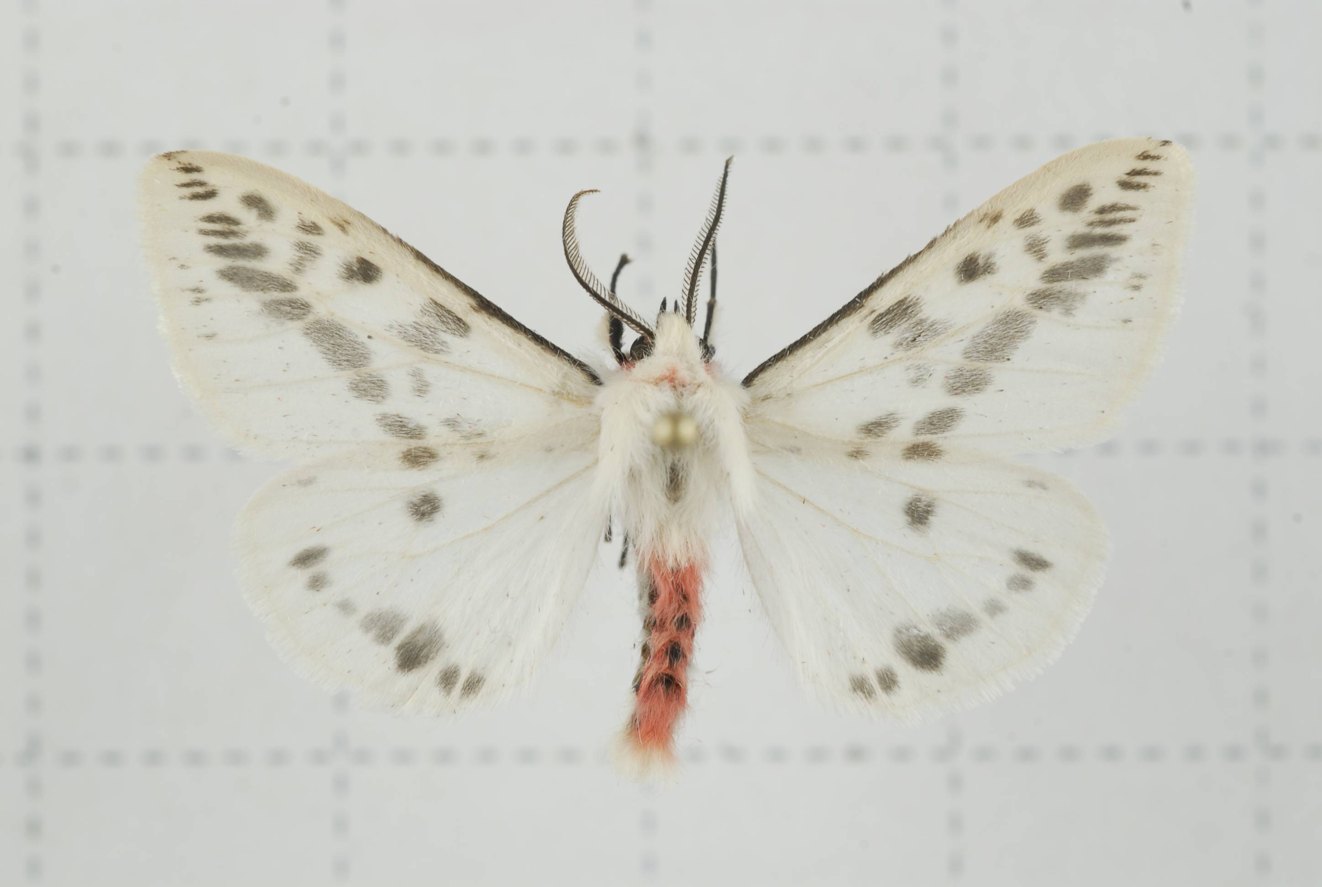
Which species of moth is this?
Lemyra nigricosta
